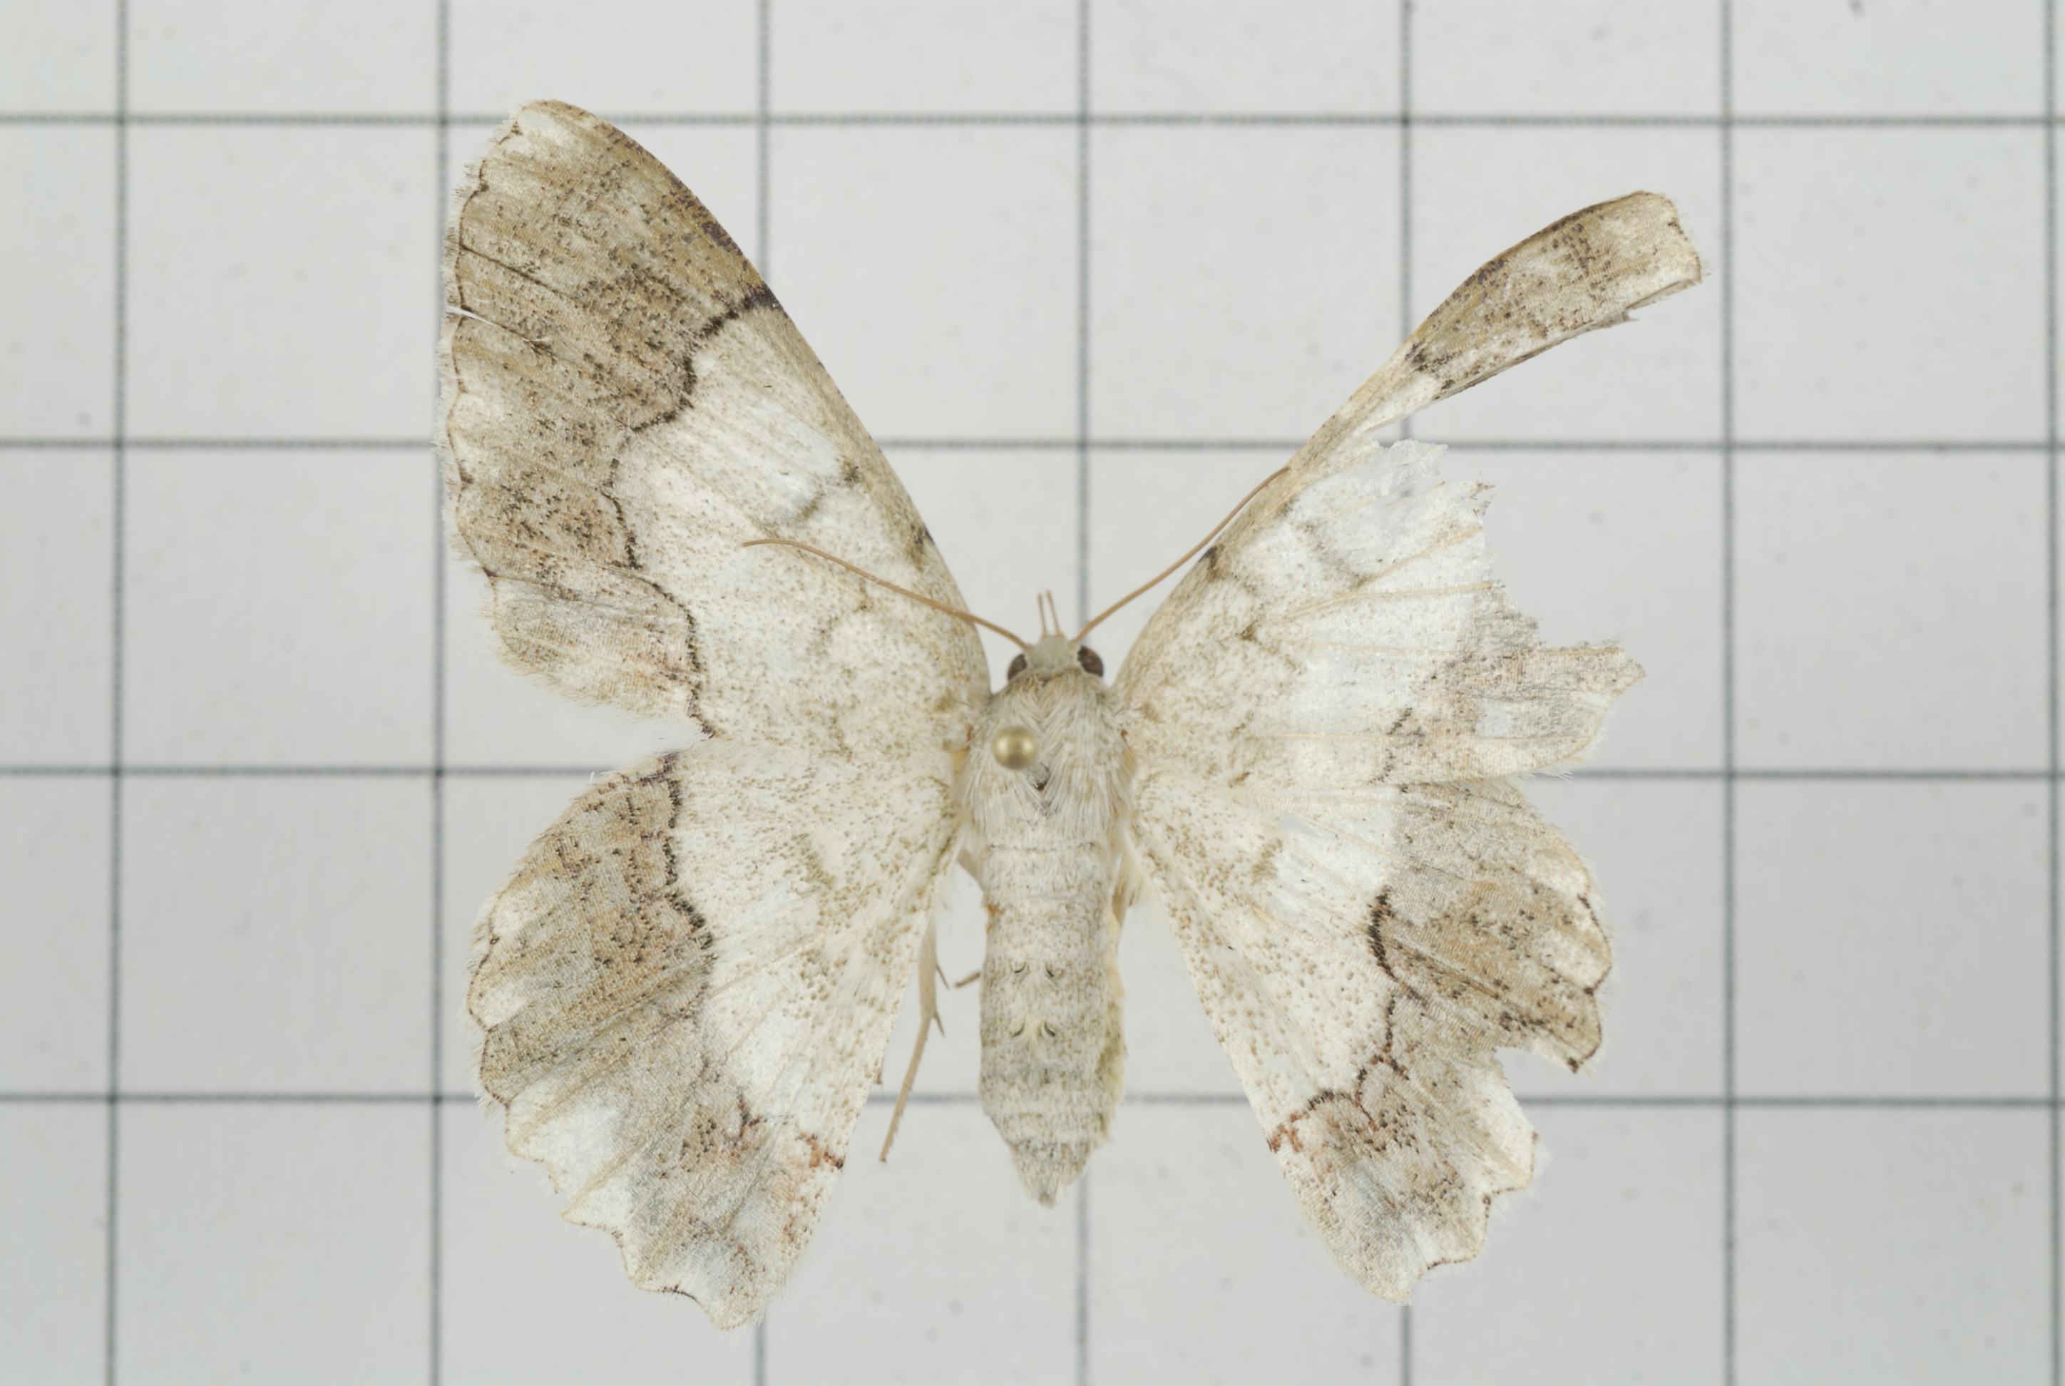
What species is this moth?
Pingasa ruginaria pacifica
